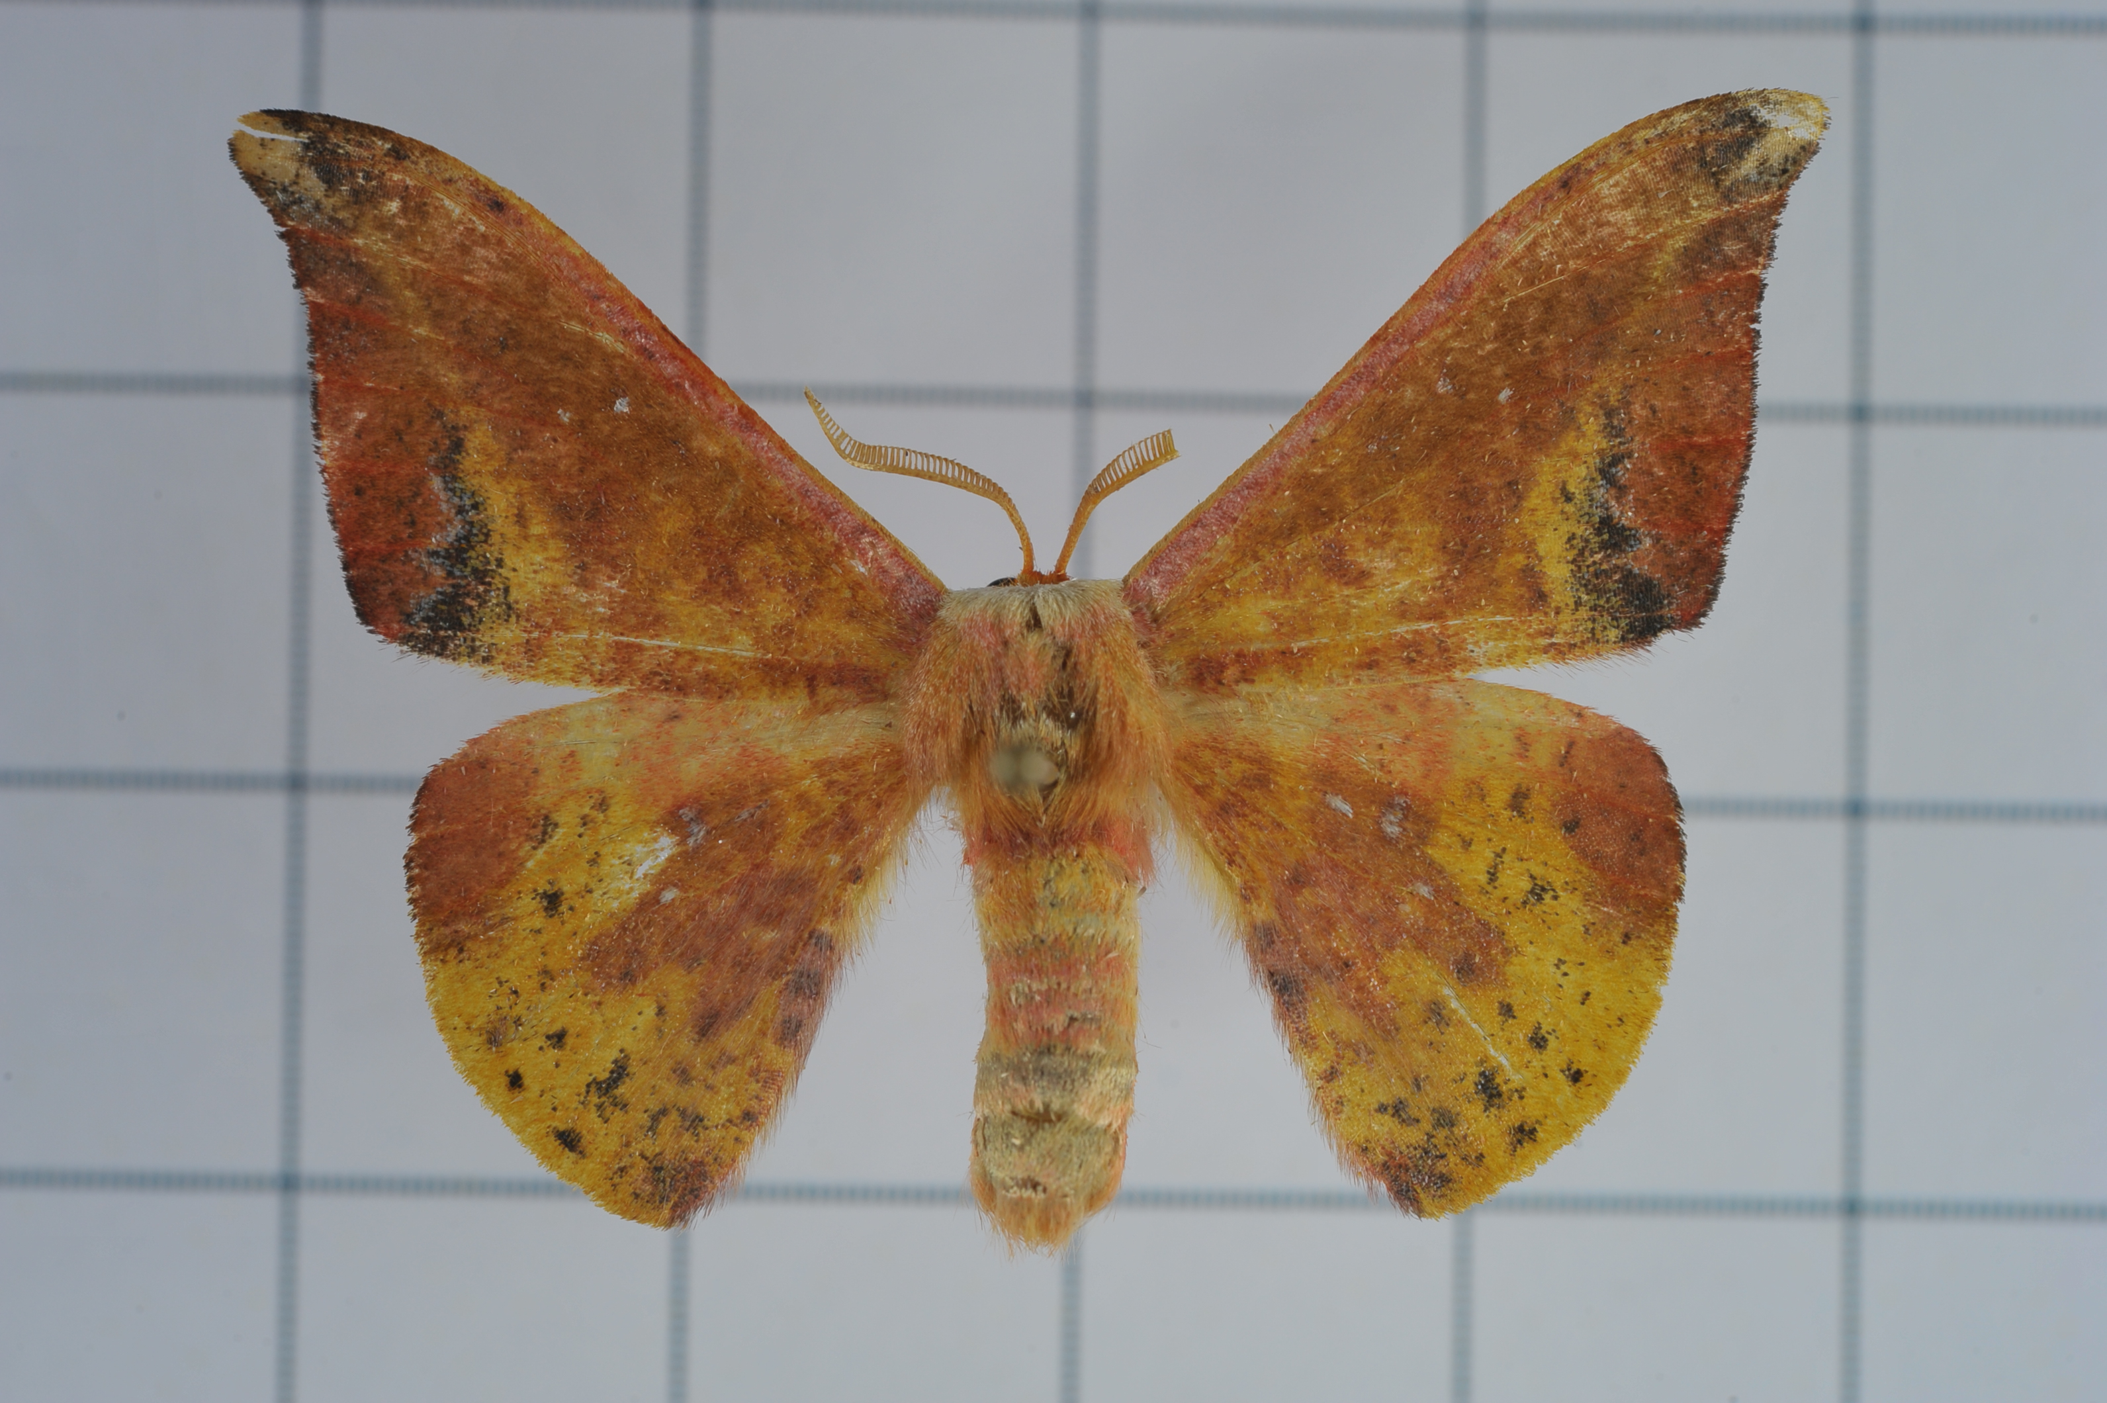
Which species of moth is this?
Oreta fuscopurpurea
